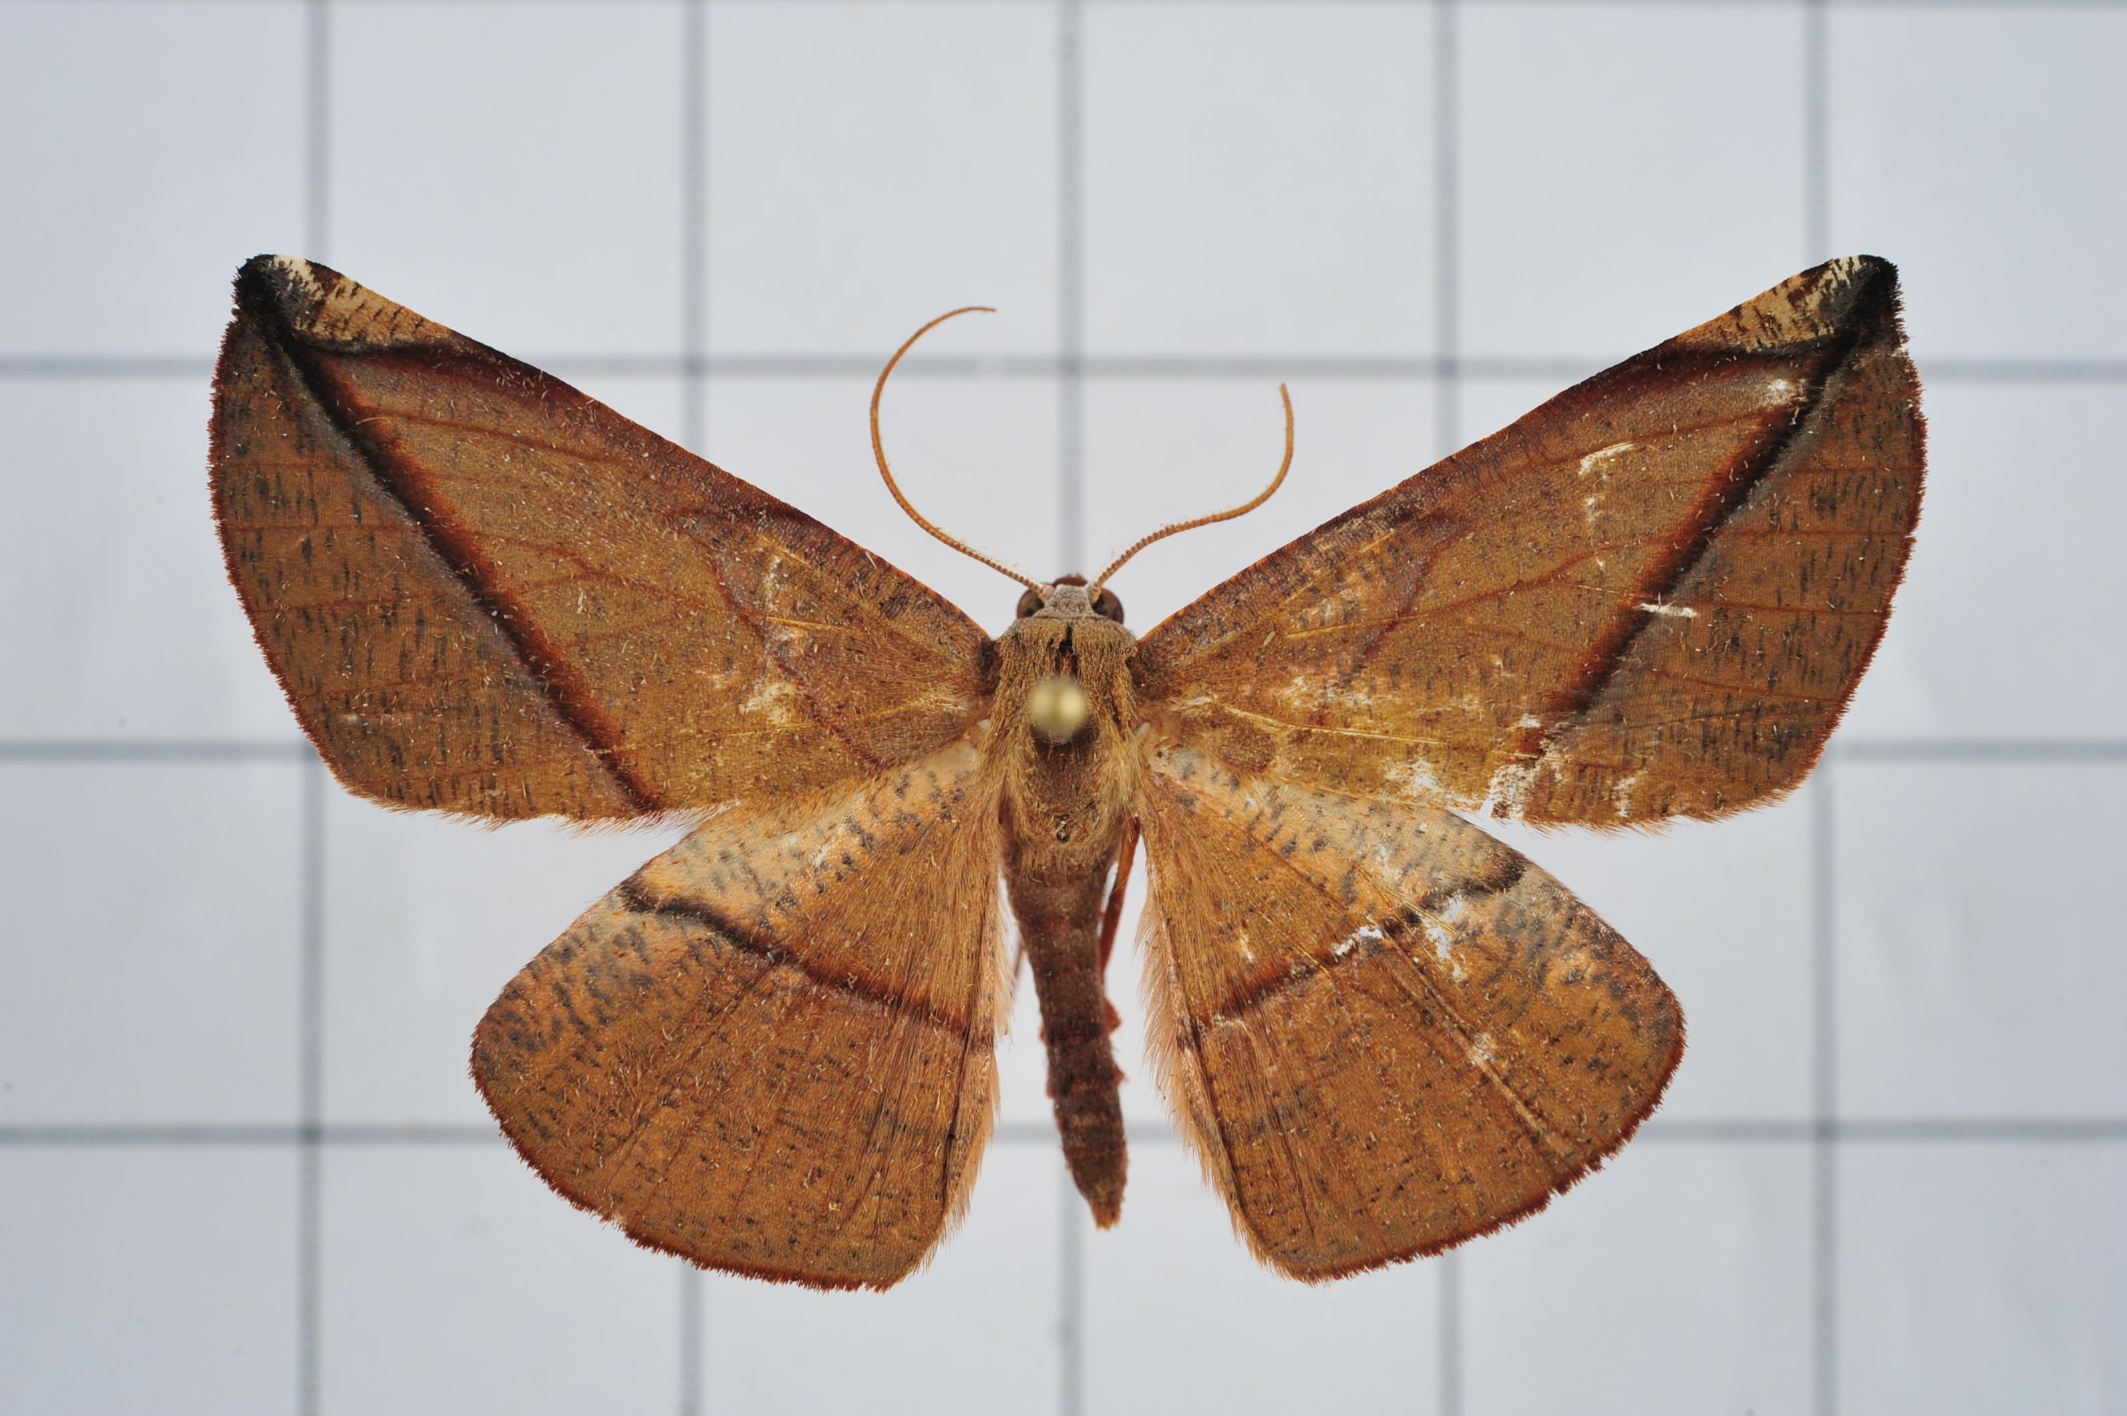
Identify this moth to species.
Pseudomiza obliquaria
